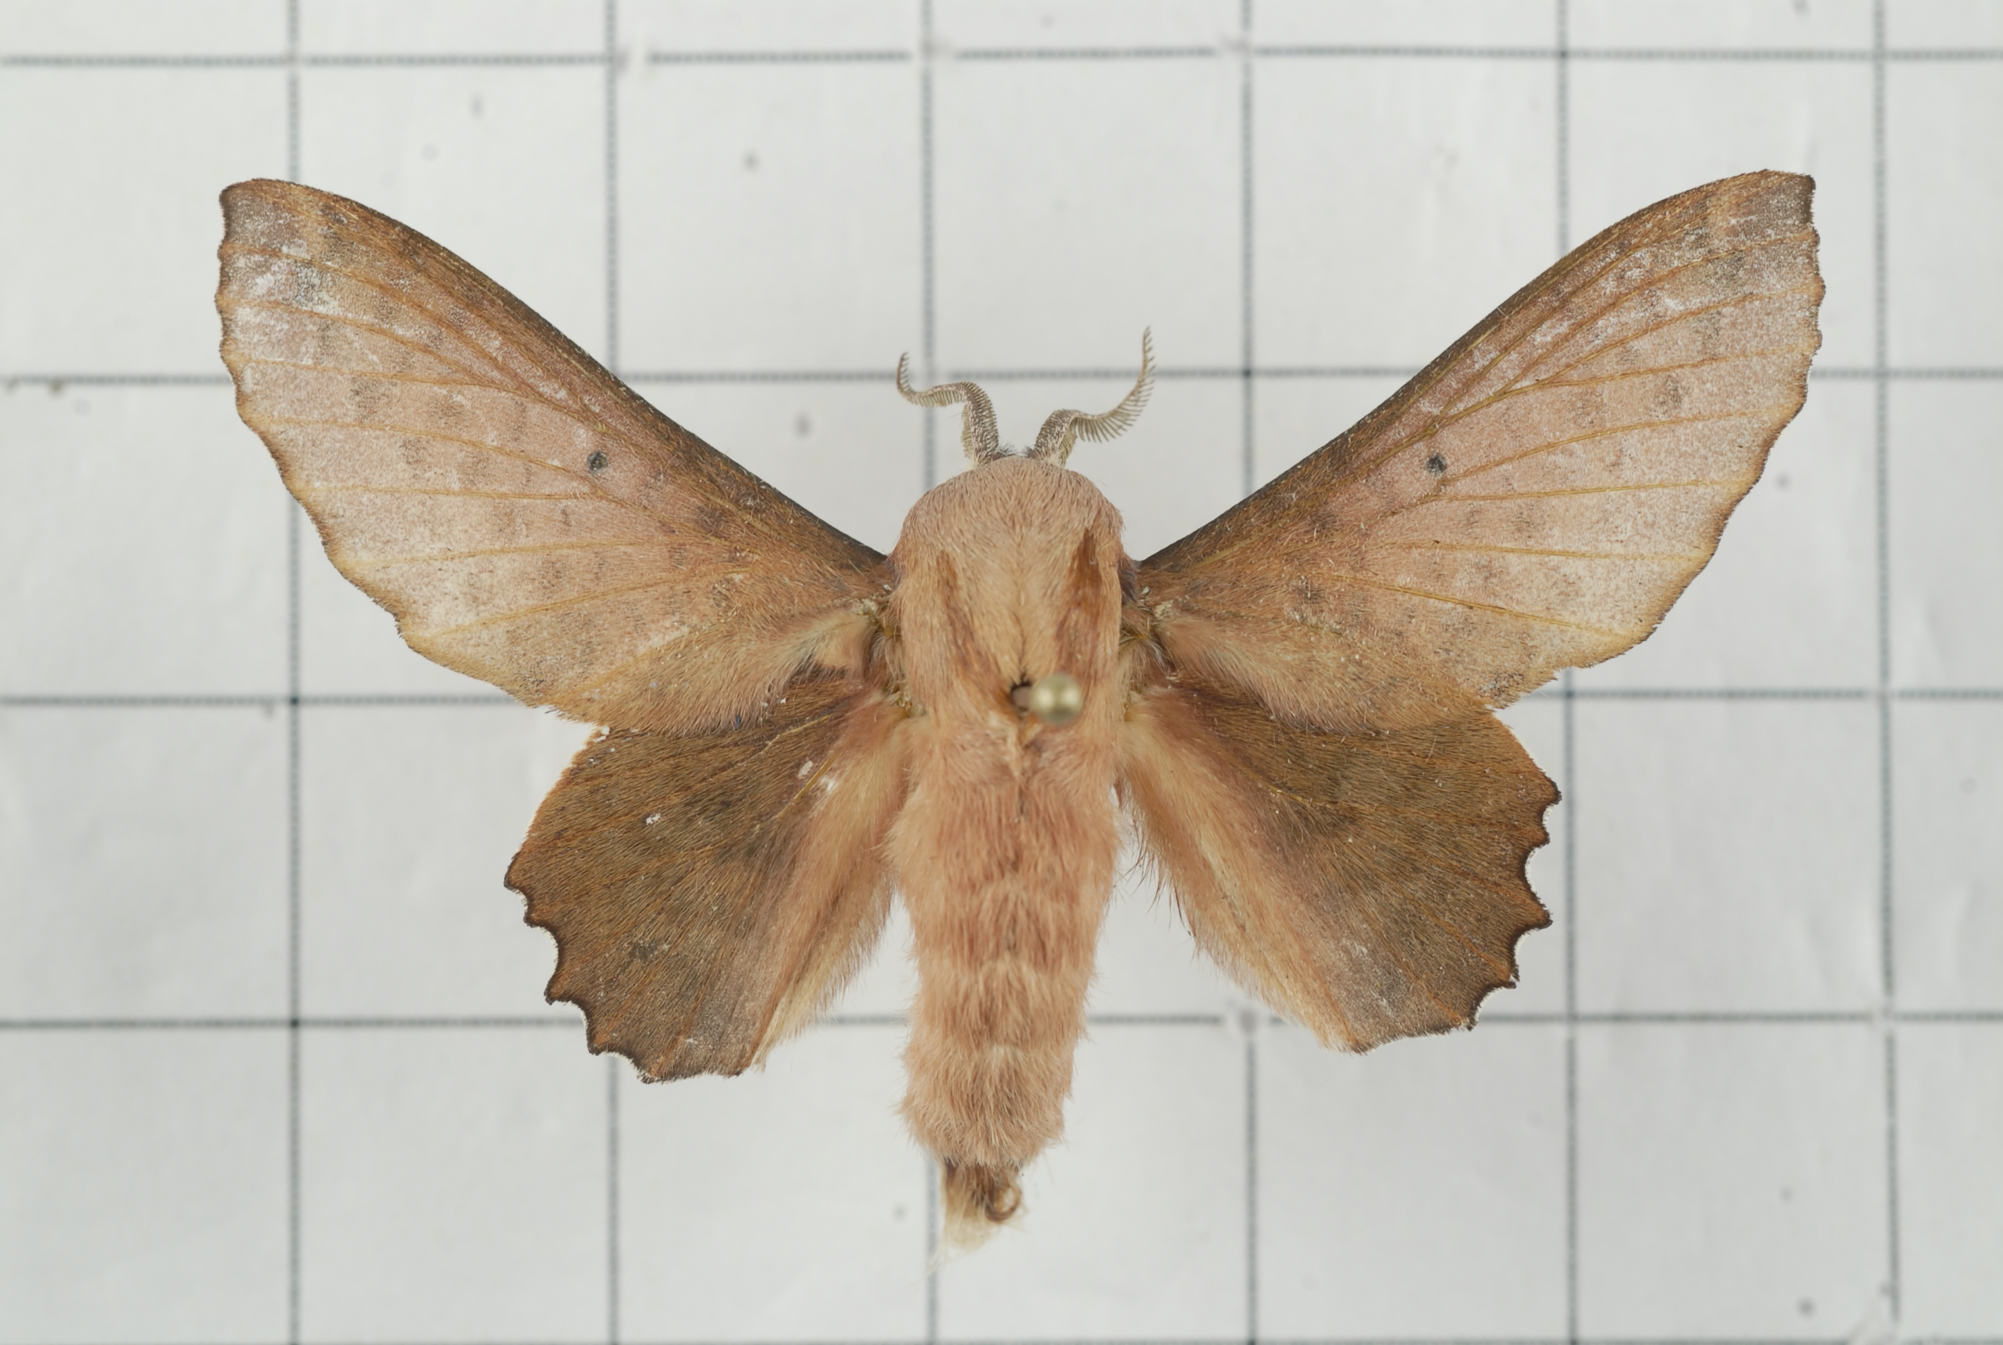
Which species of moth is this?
Paradoxopla sinuata taiwana
